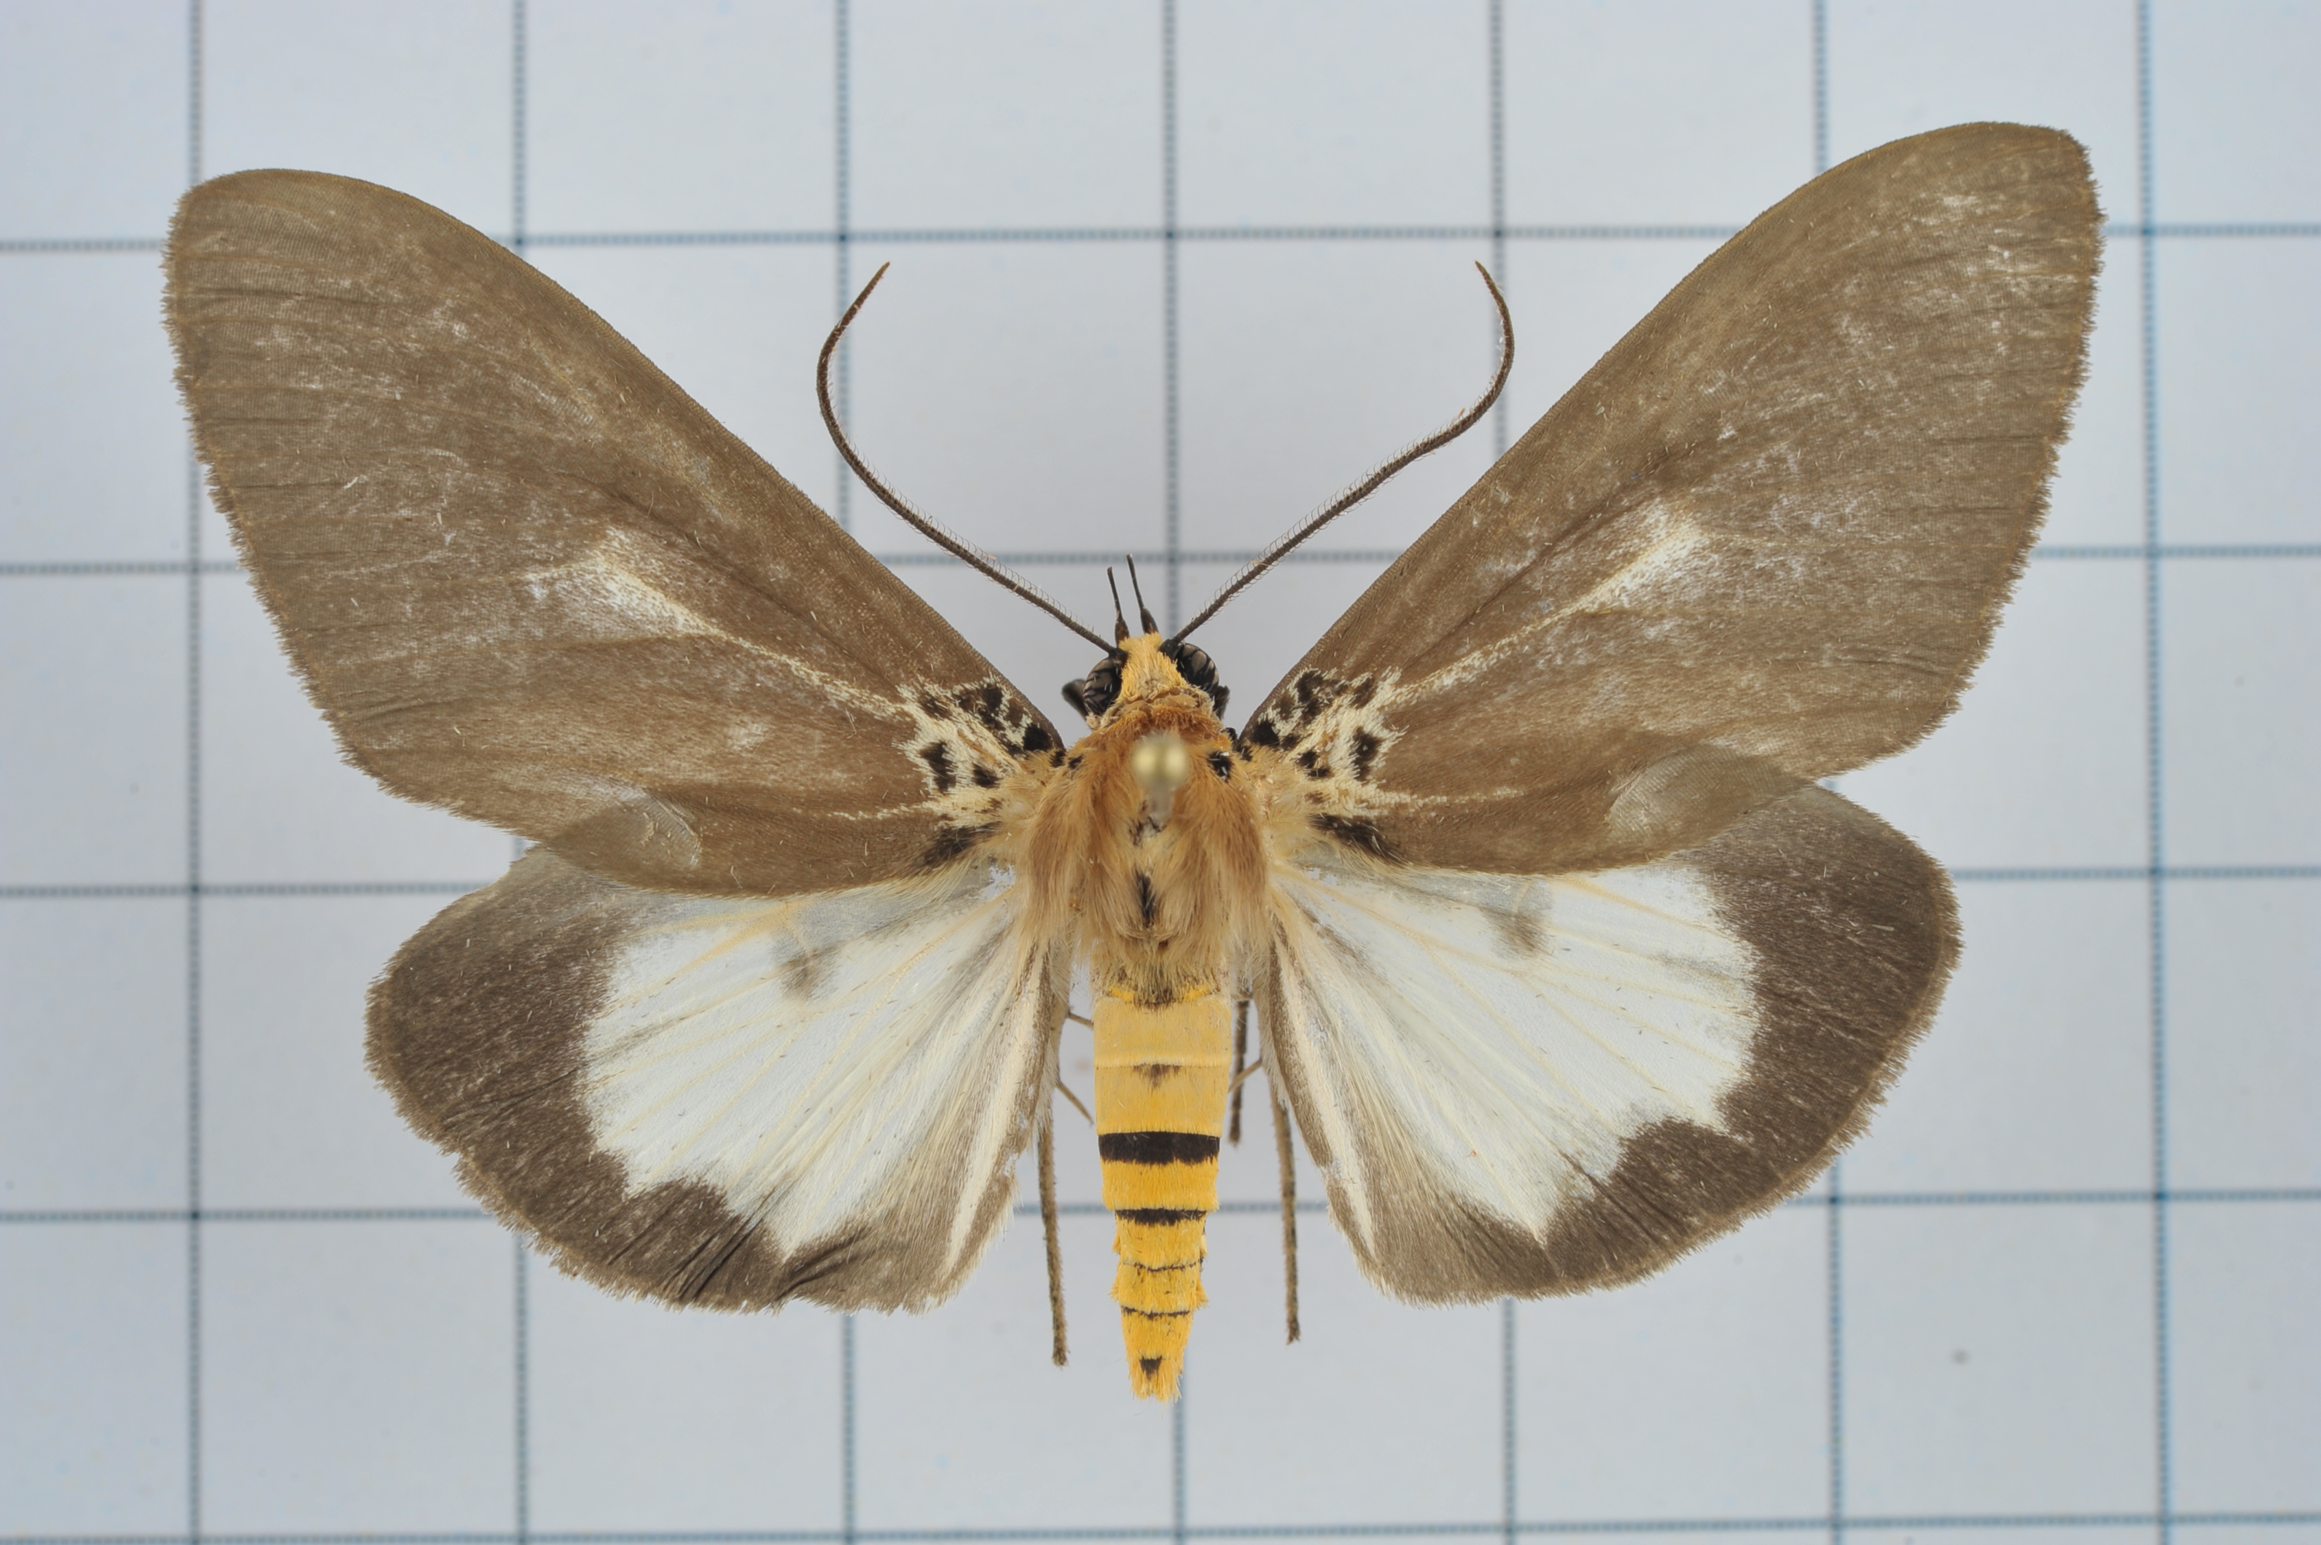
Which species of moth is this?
Asota heliconia zebrina
